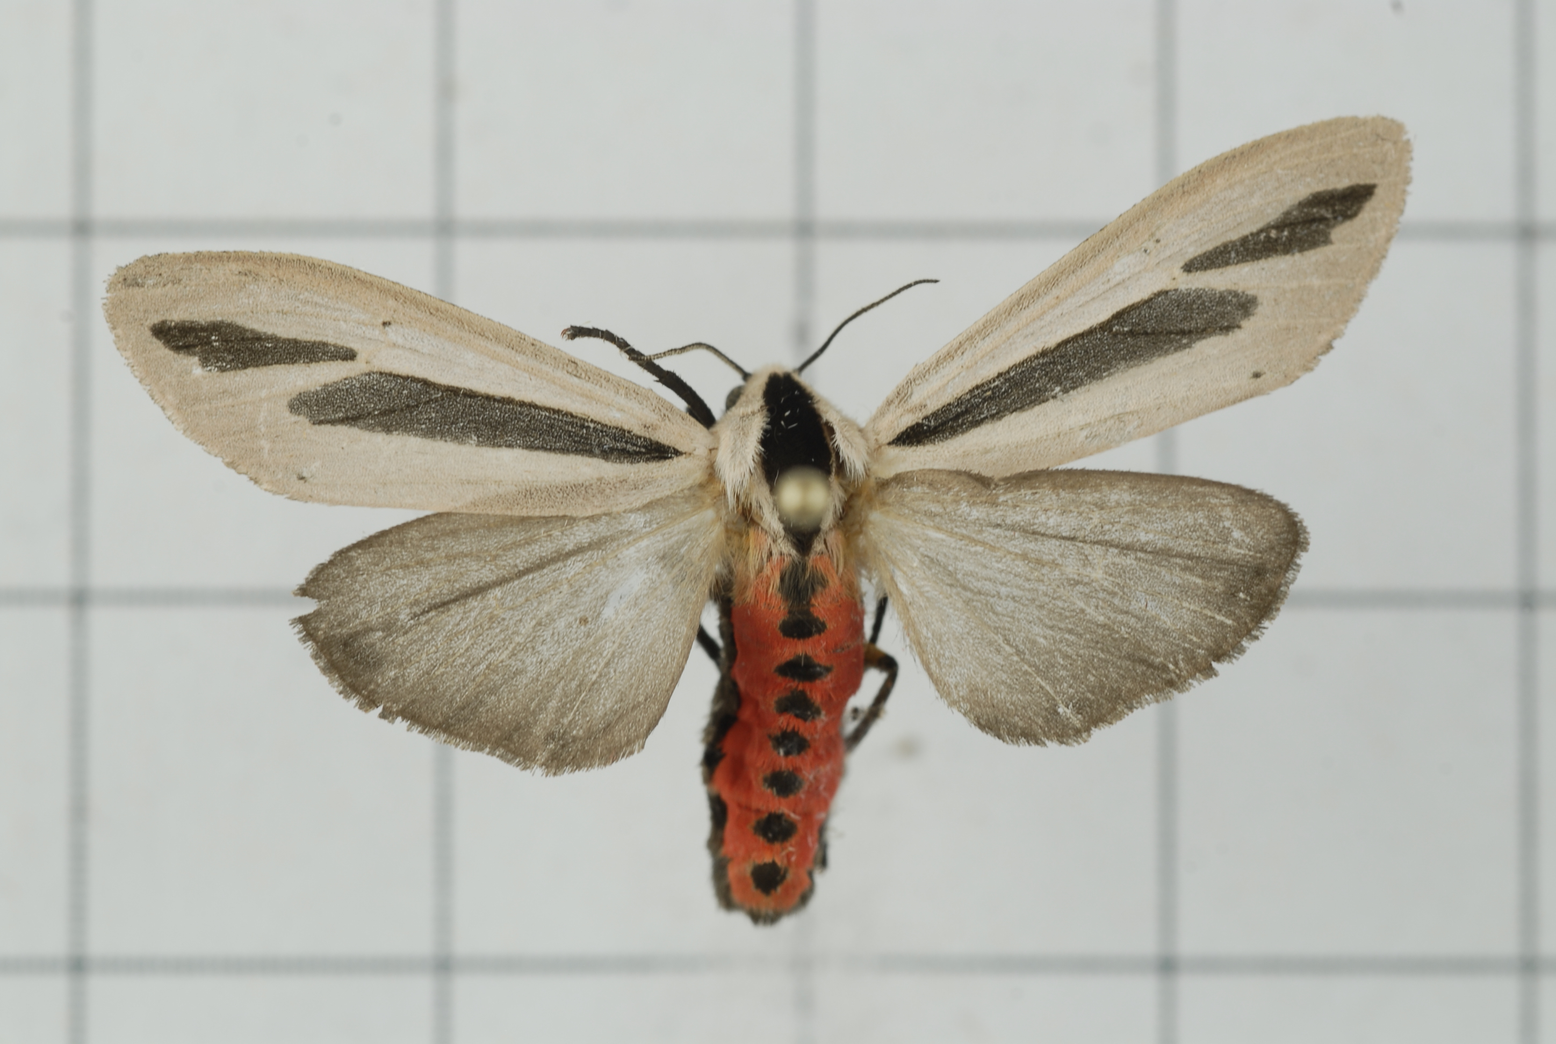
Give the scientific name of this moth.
Creatonotos gangis
